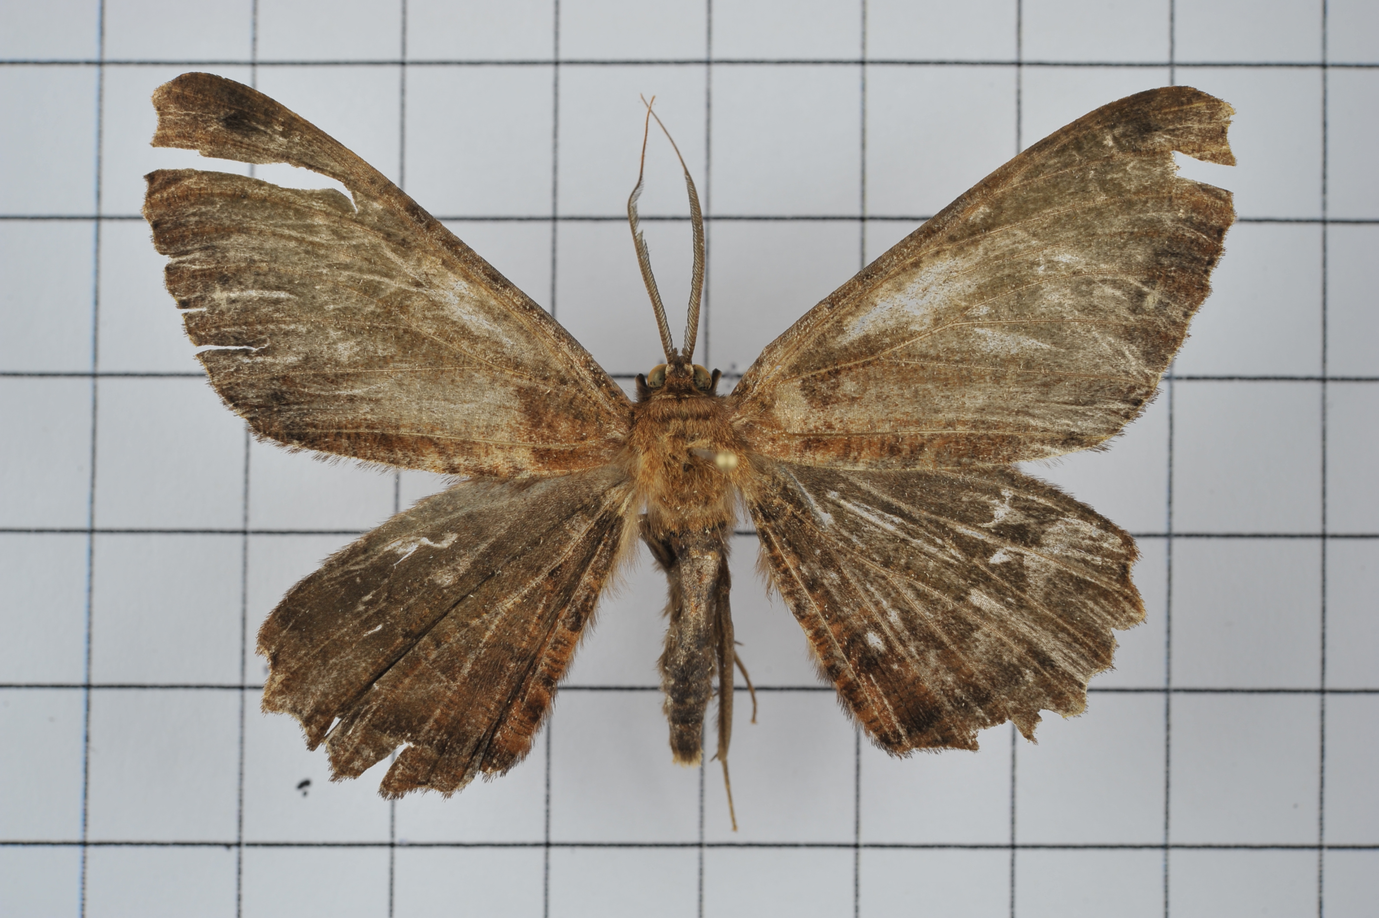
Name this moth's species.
Chorodna creataria
